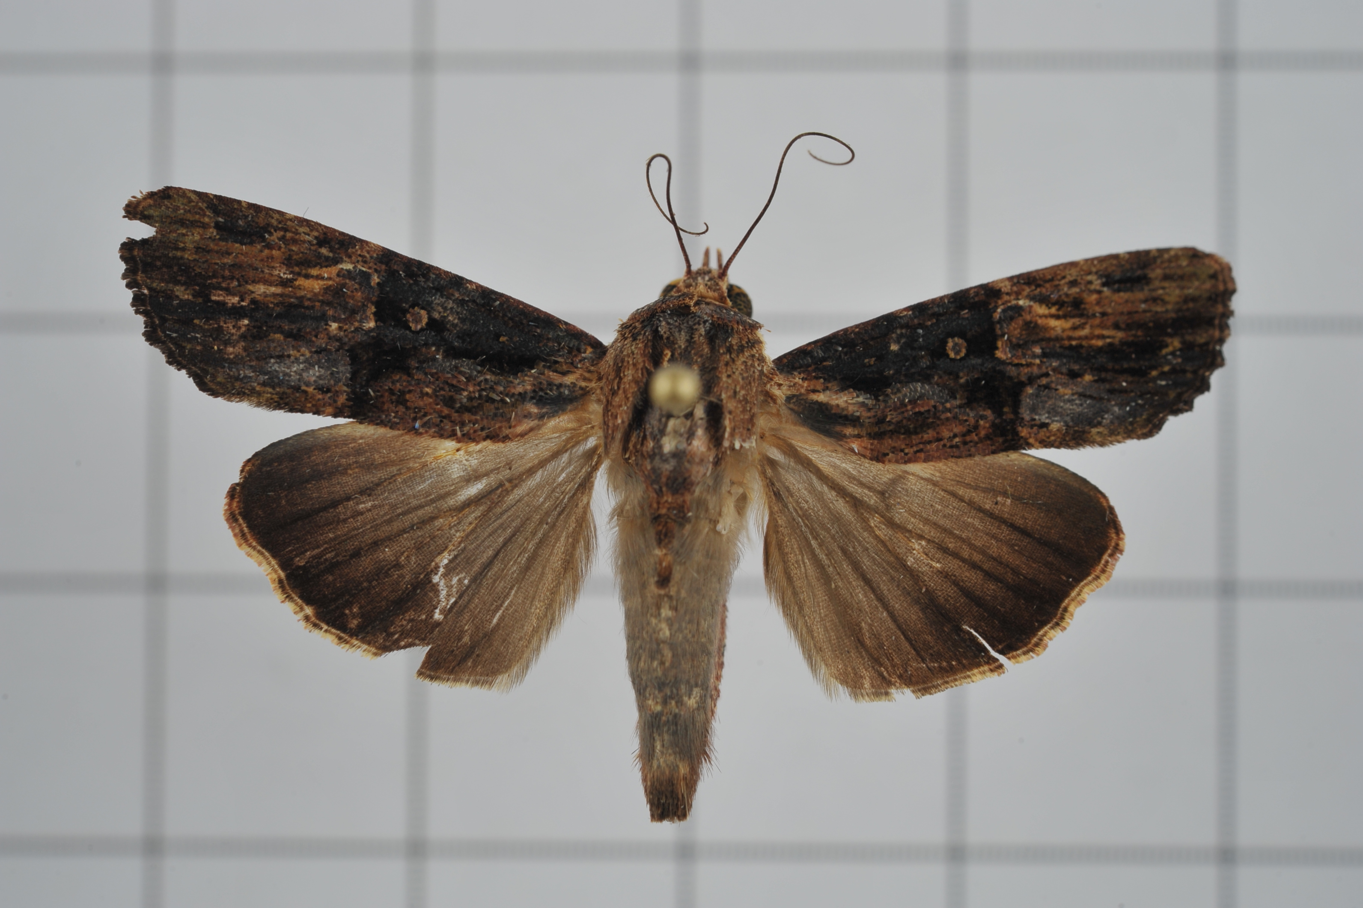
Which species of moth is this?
Magusa interrupta
